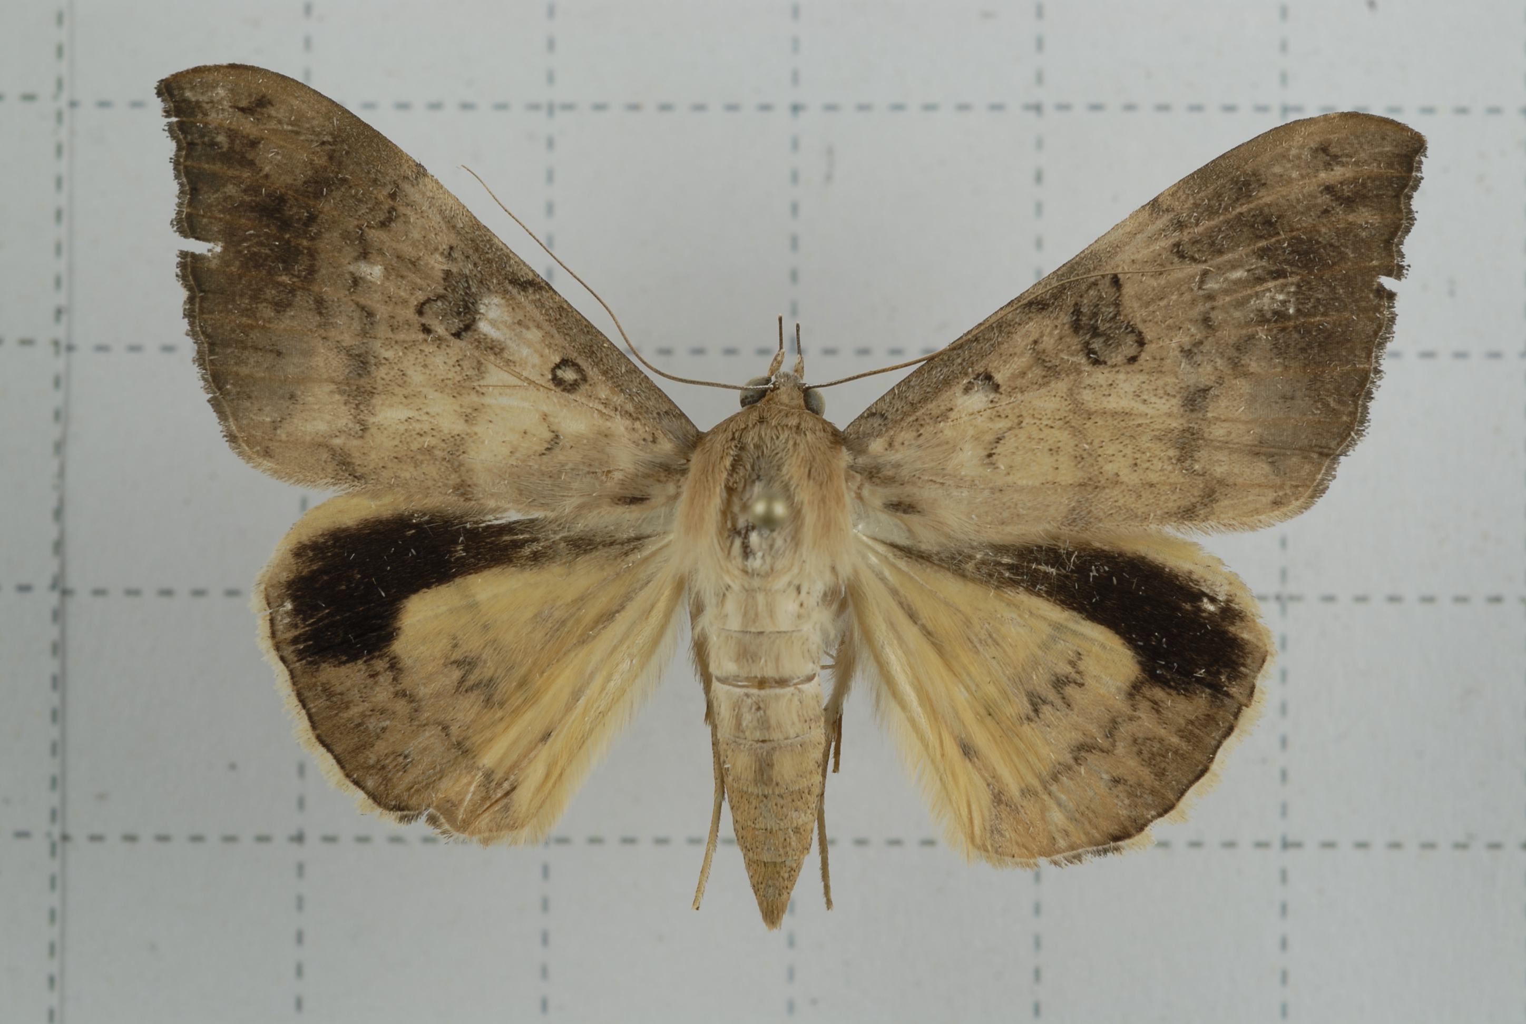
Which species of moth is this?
Oxyodes scrobiculata
